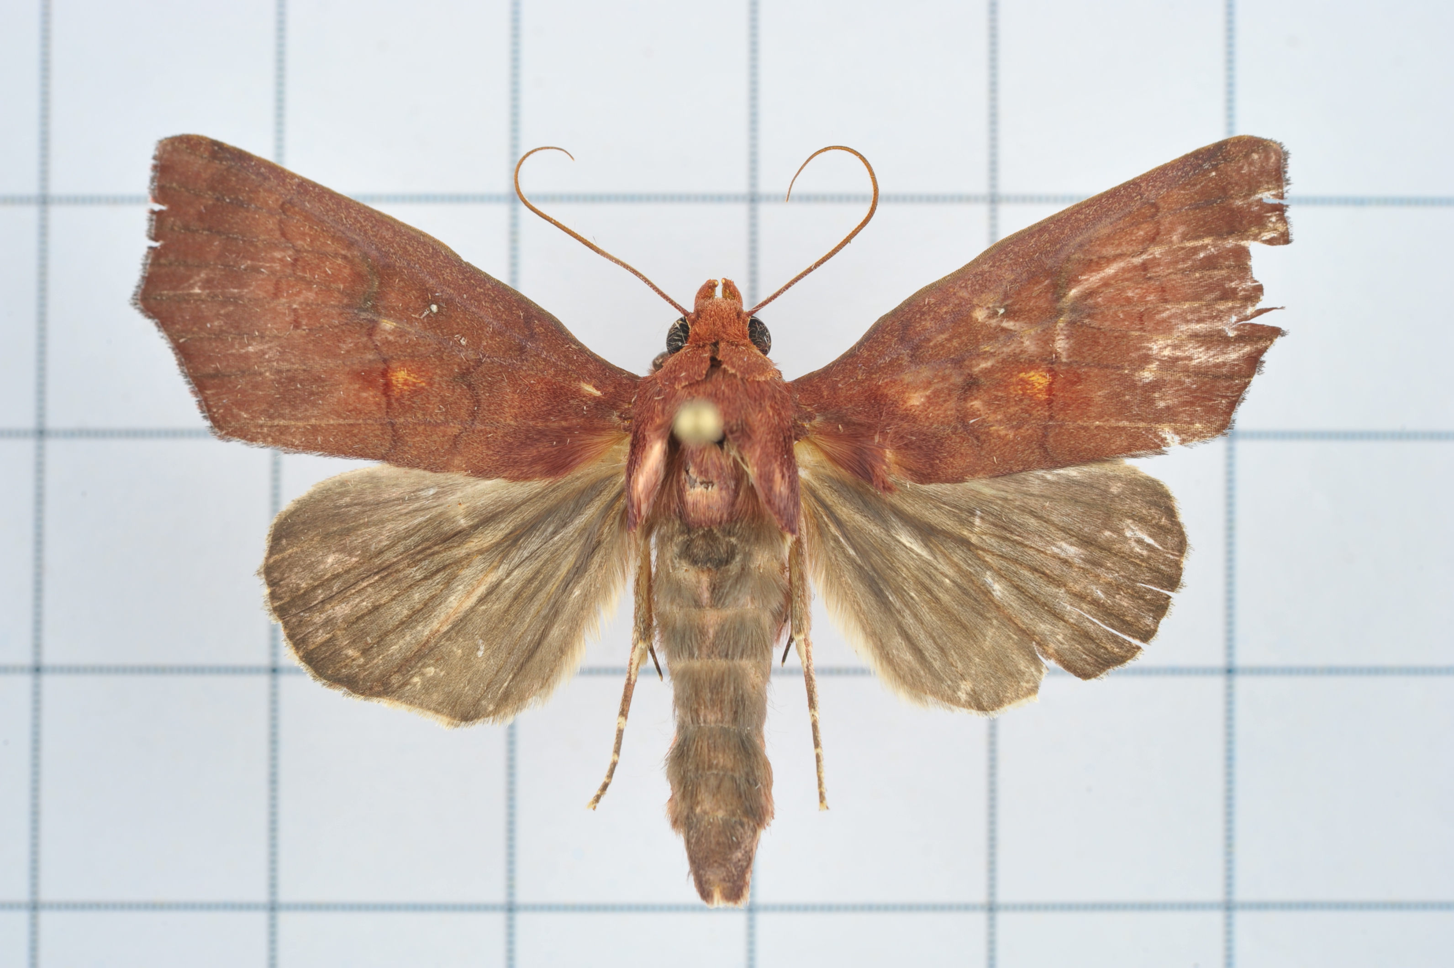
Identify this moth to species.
Rusicada privata
